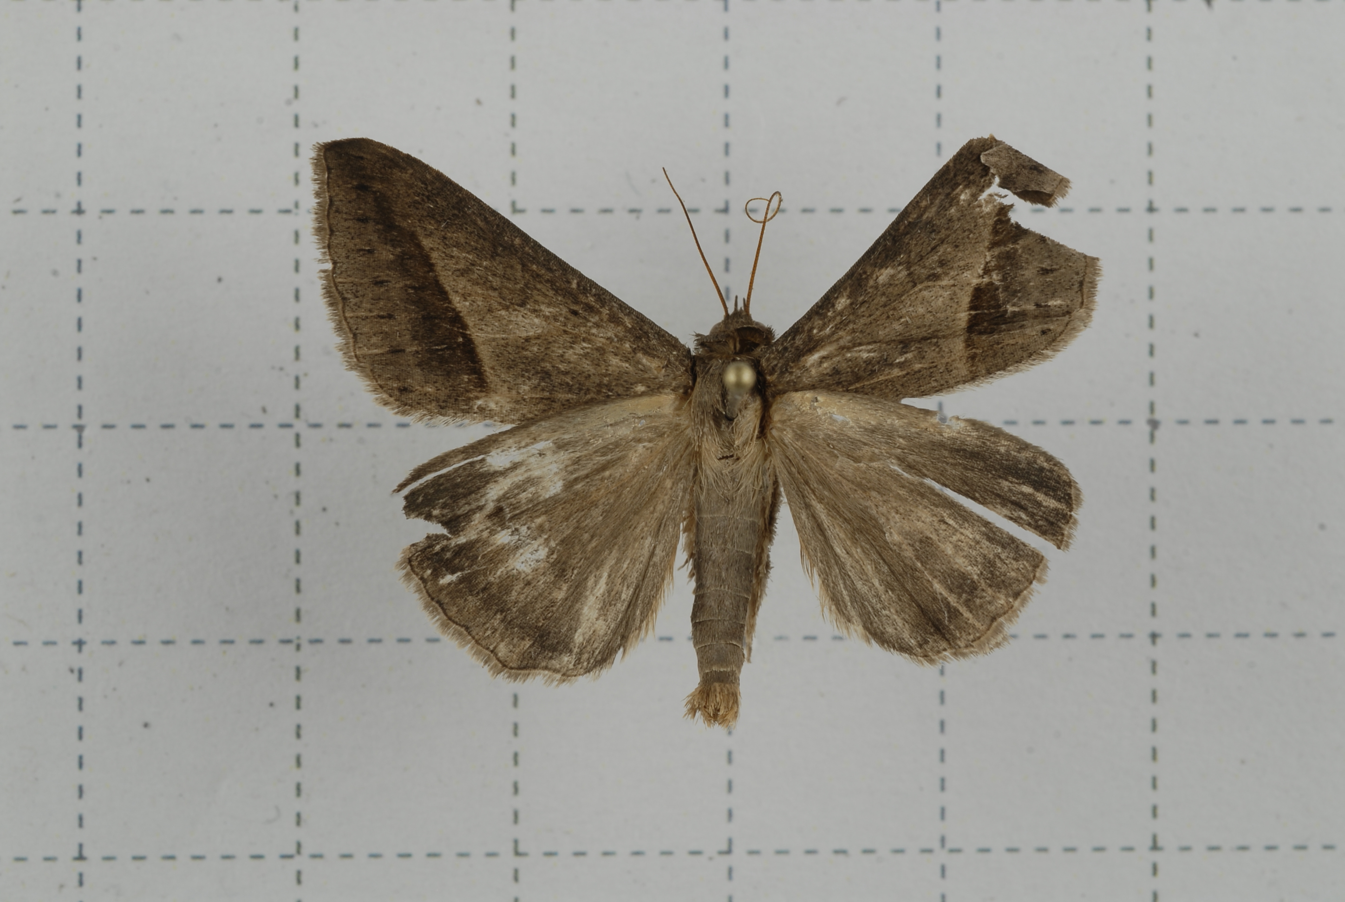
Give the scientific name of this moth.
Mocis frugalis
